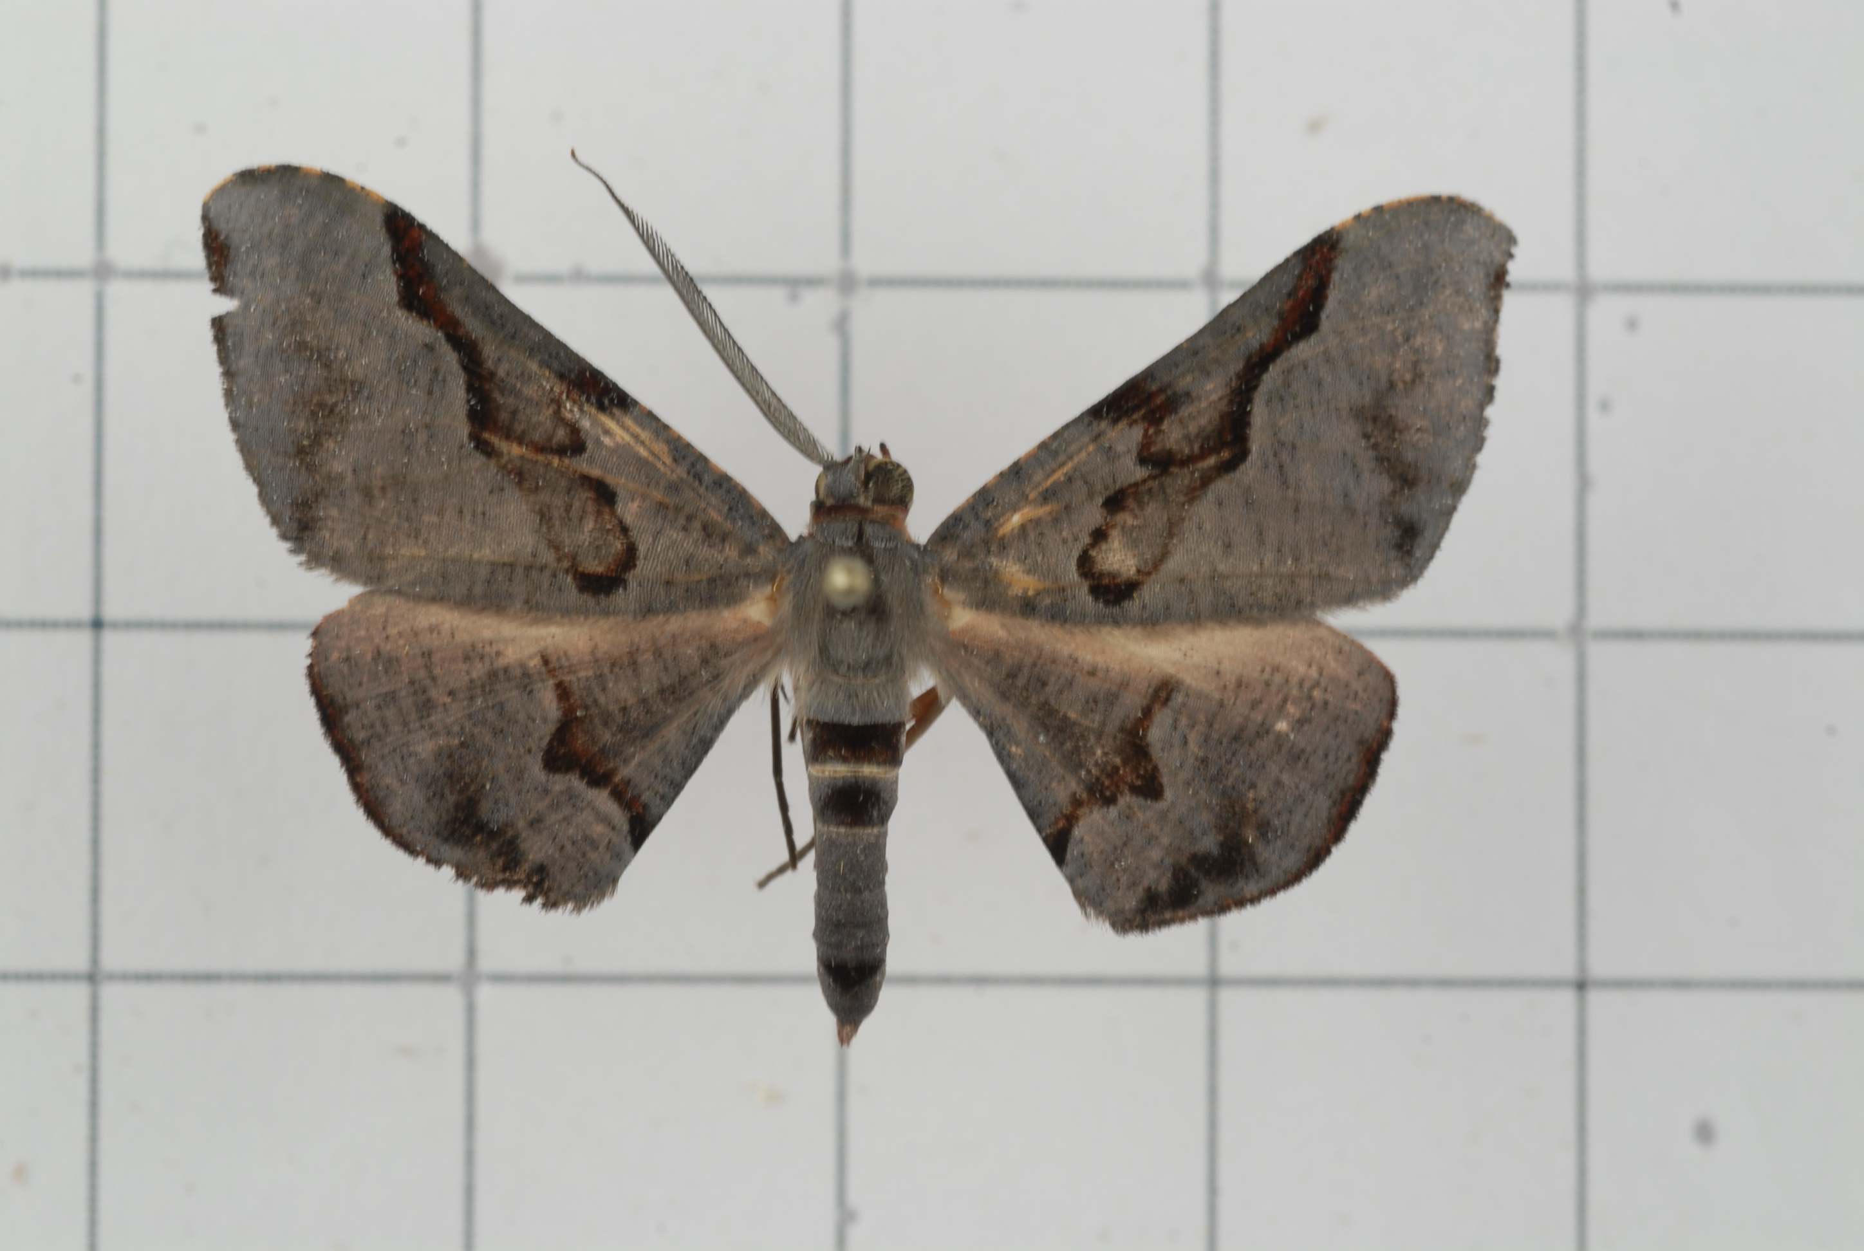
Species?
Hypochrosis baenzigeri
